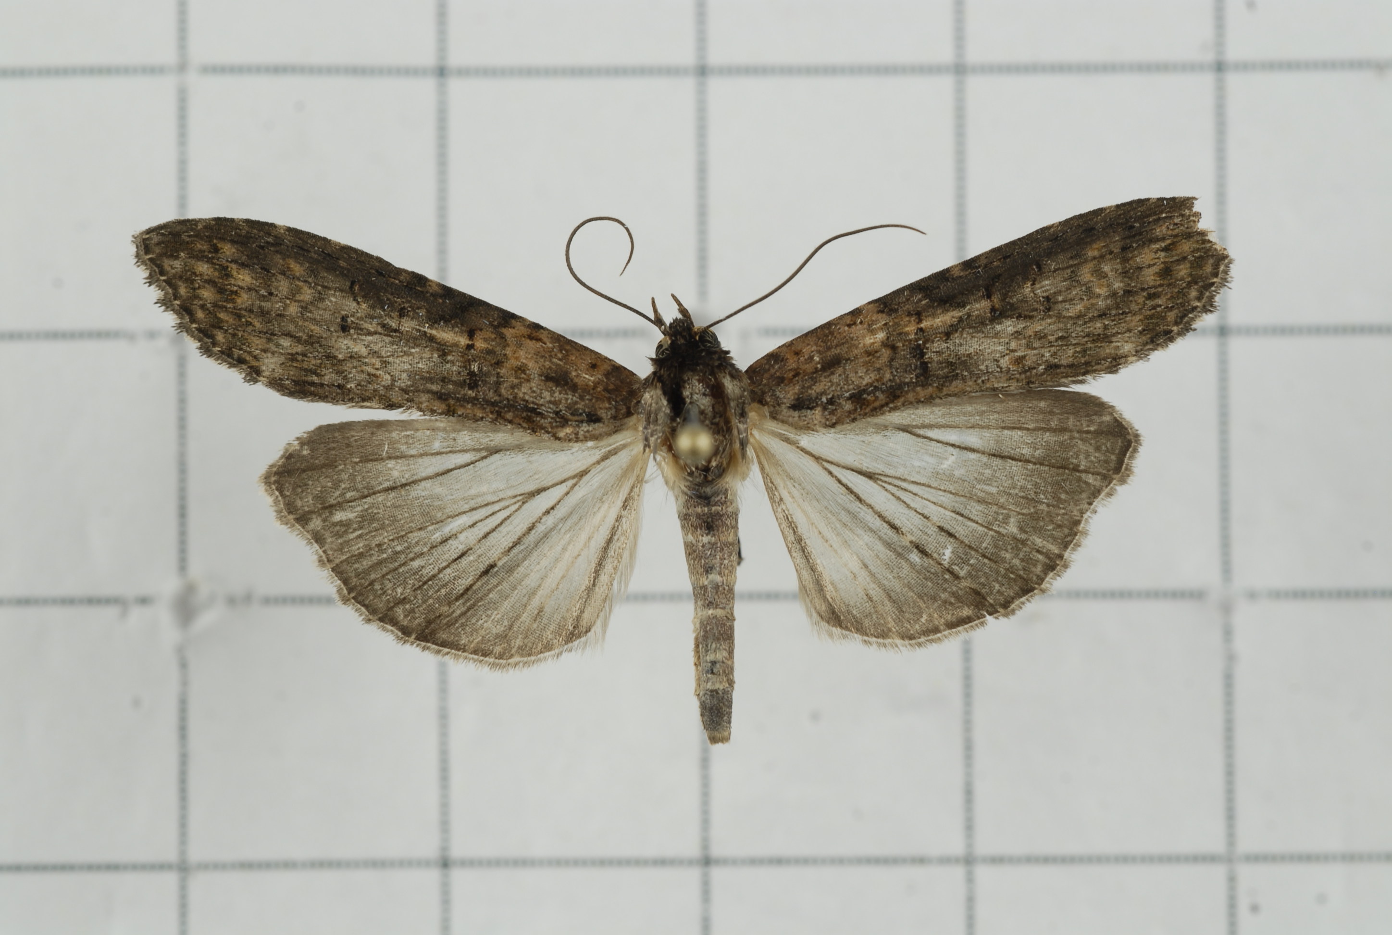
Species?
Lophoptera longipennis
